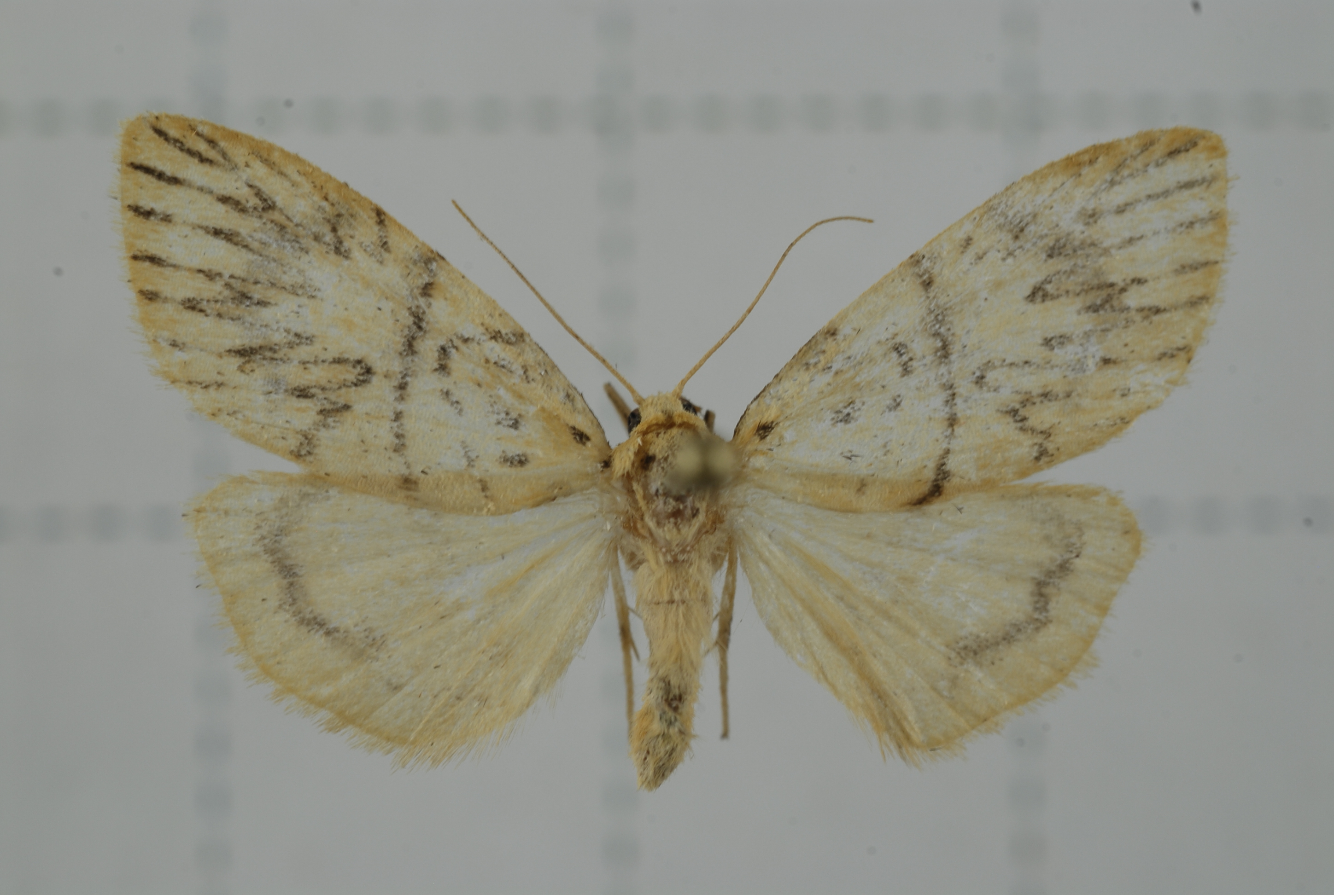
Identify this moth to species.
Ammatho takamukui
